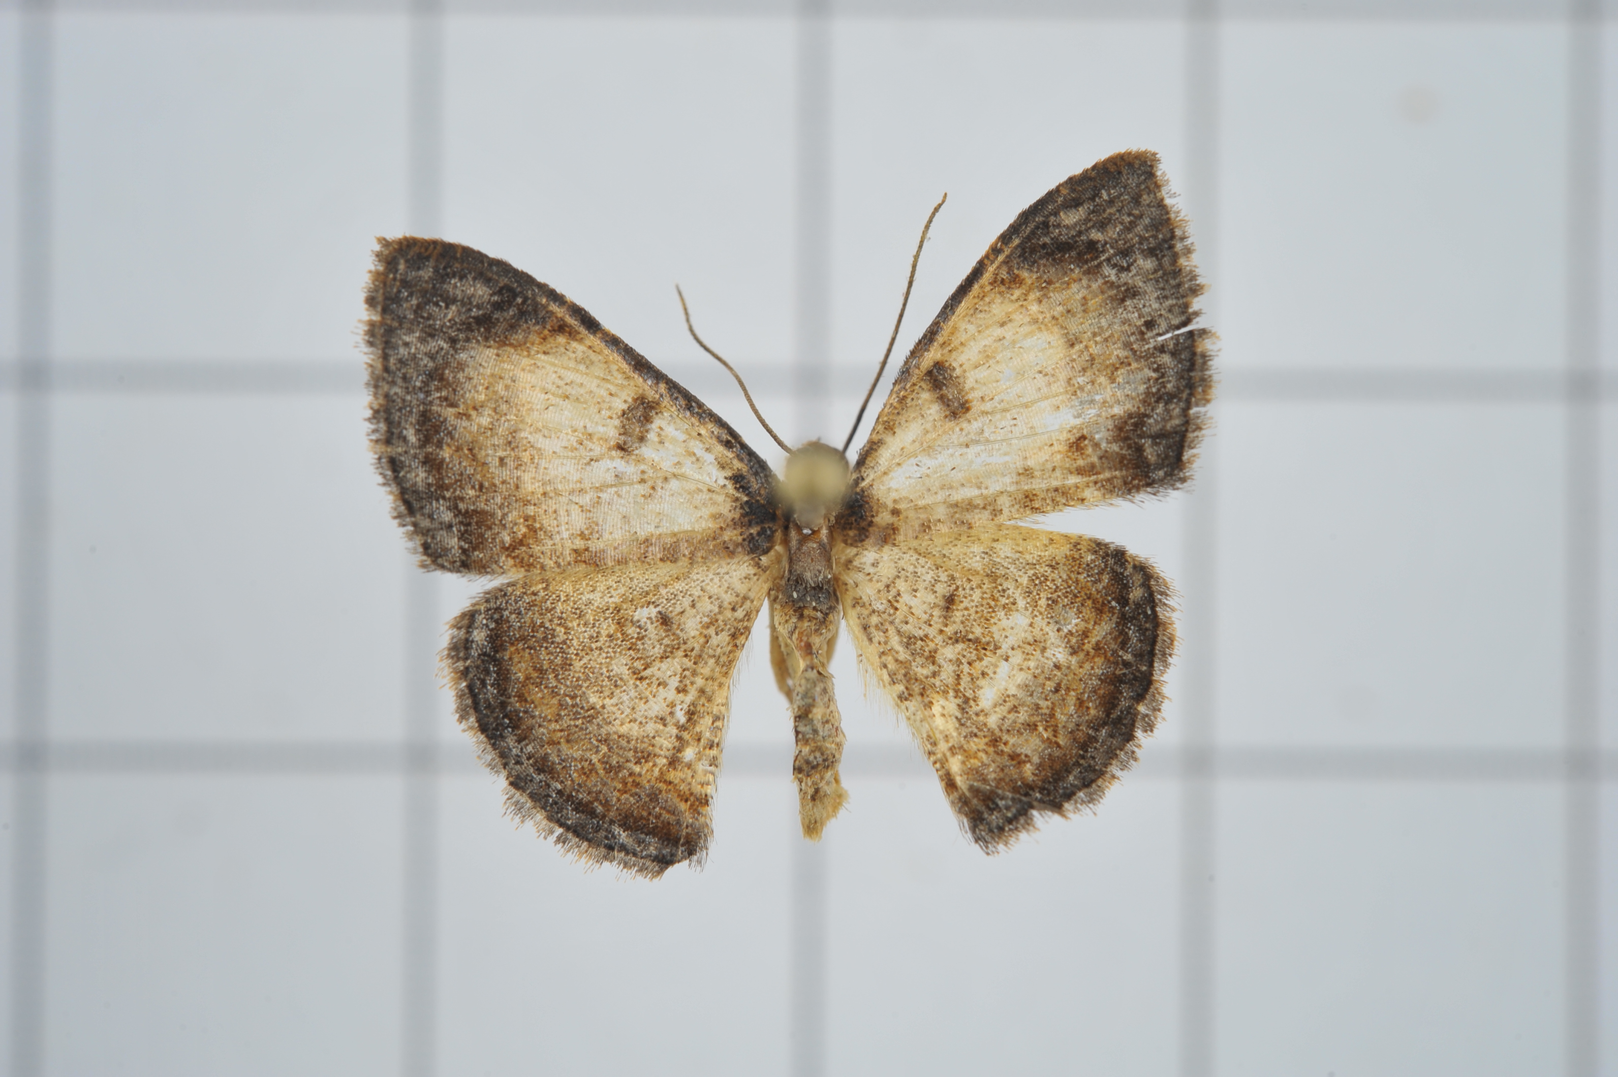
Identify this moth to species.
Hydatocapnia gemina
